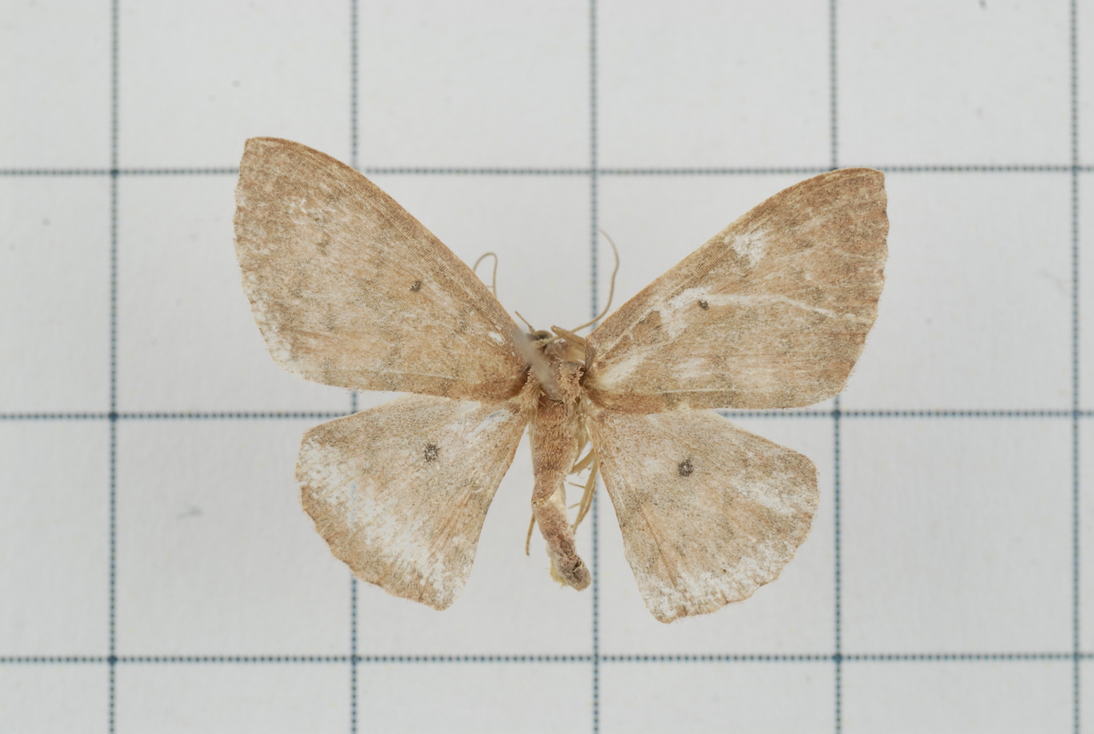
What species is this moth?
Organopoda carnearia carnearia
